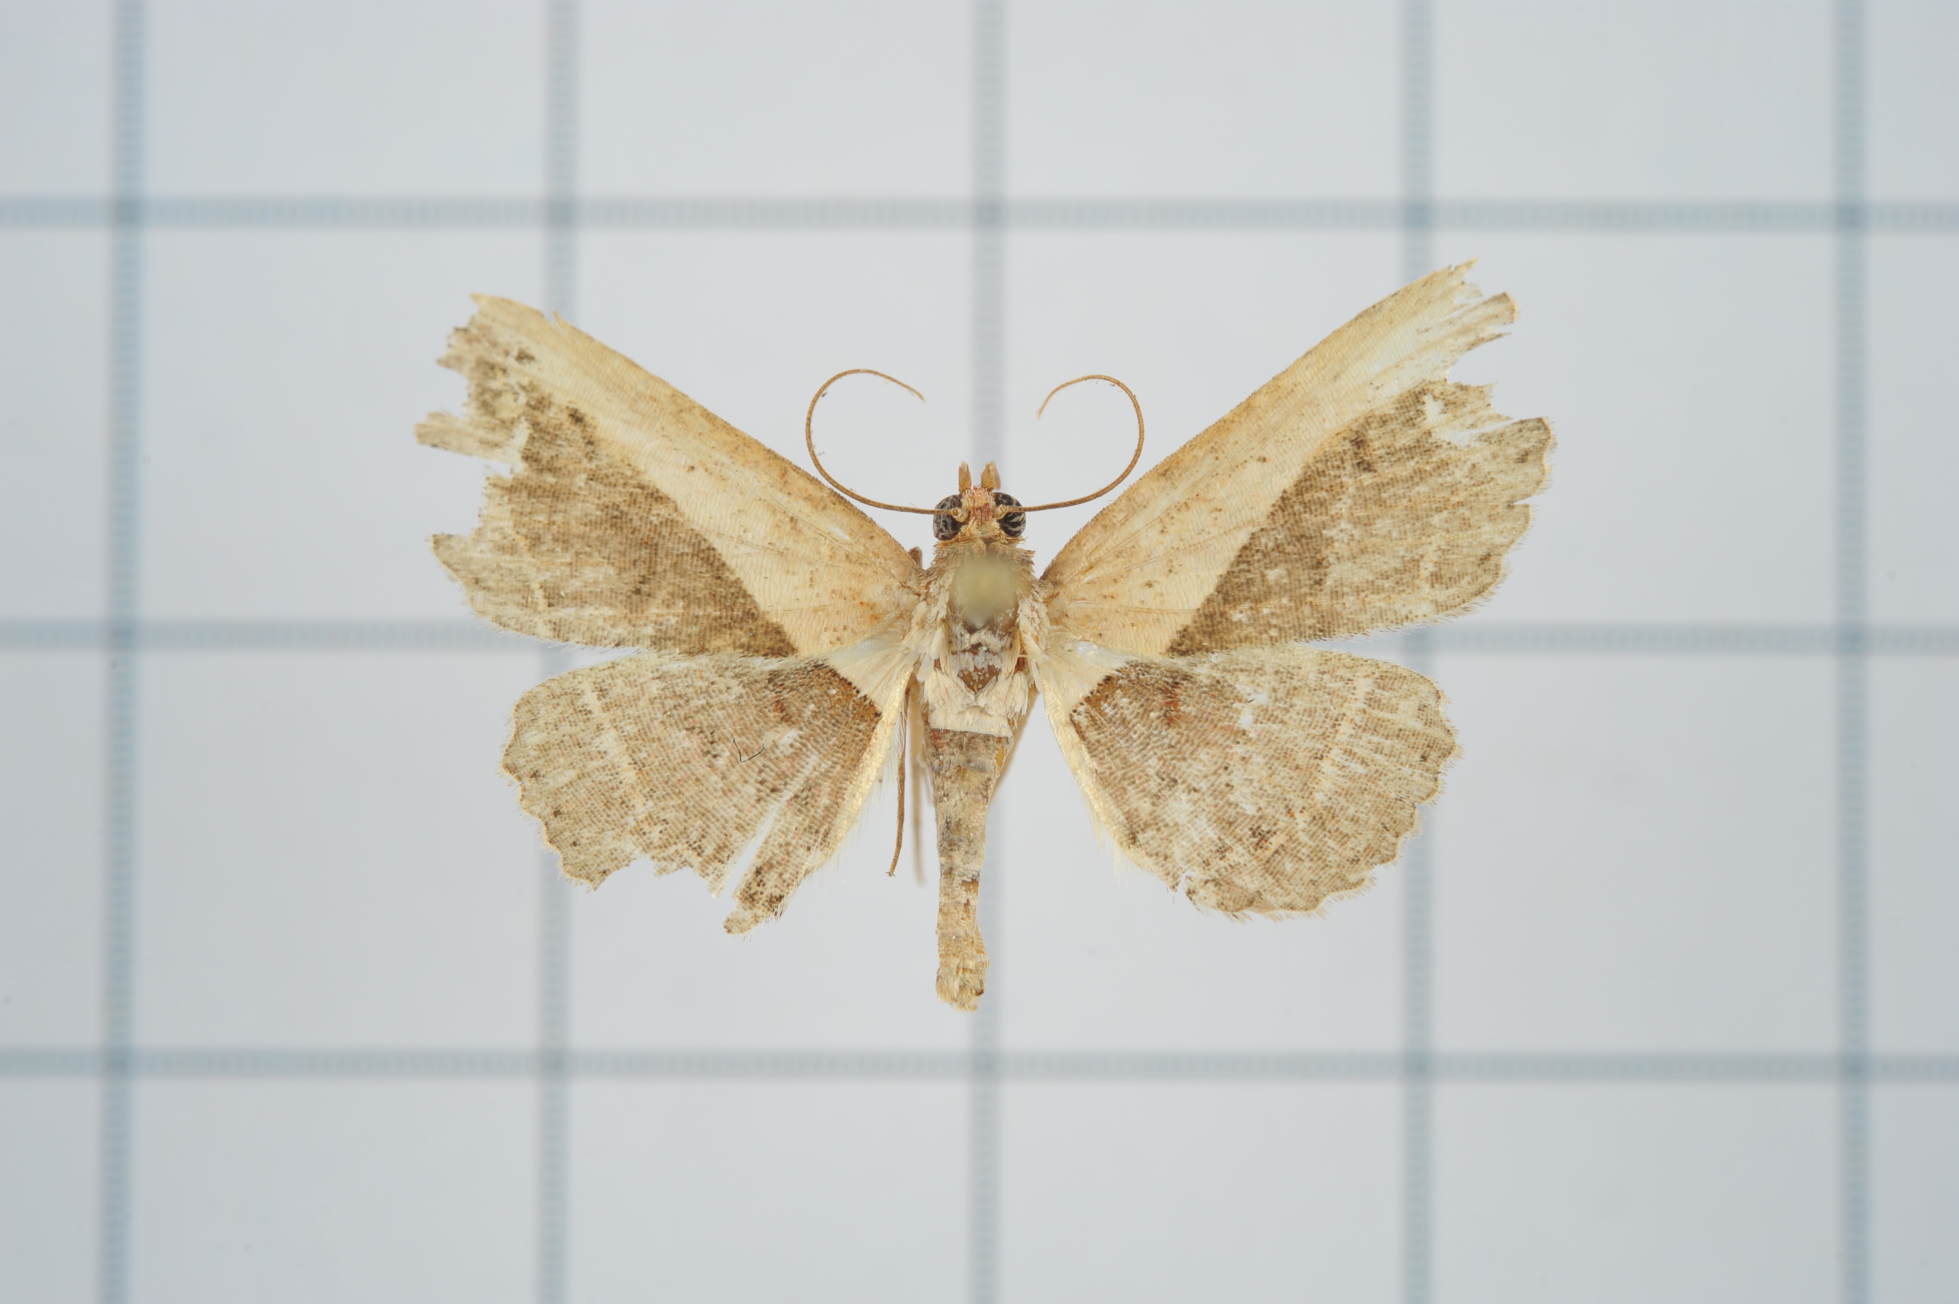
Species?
Lophoruza lunifera
